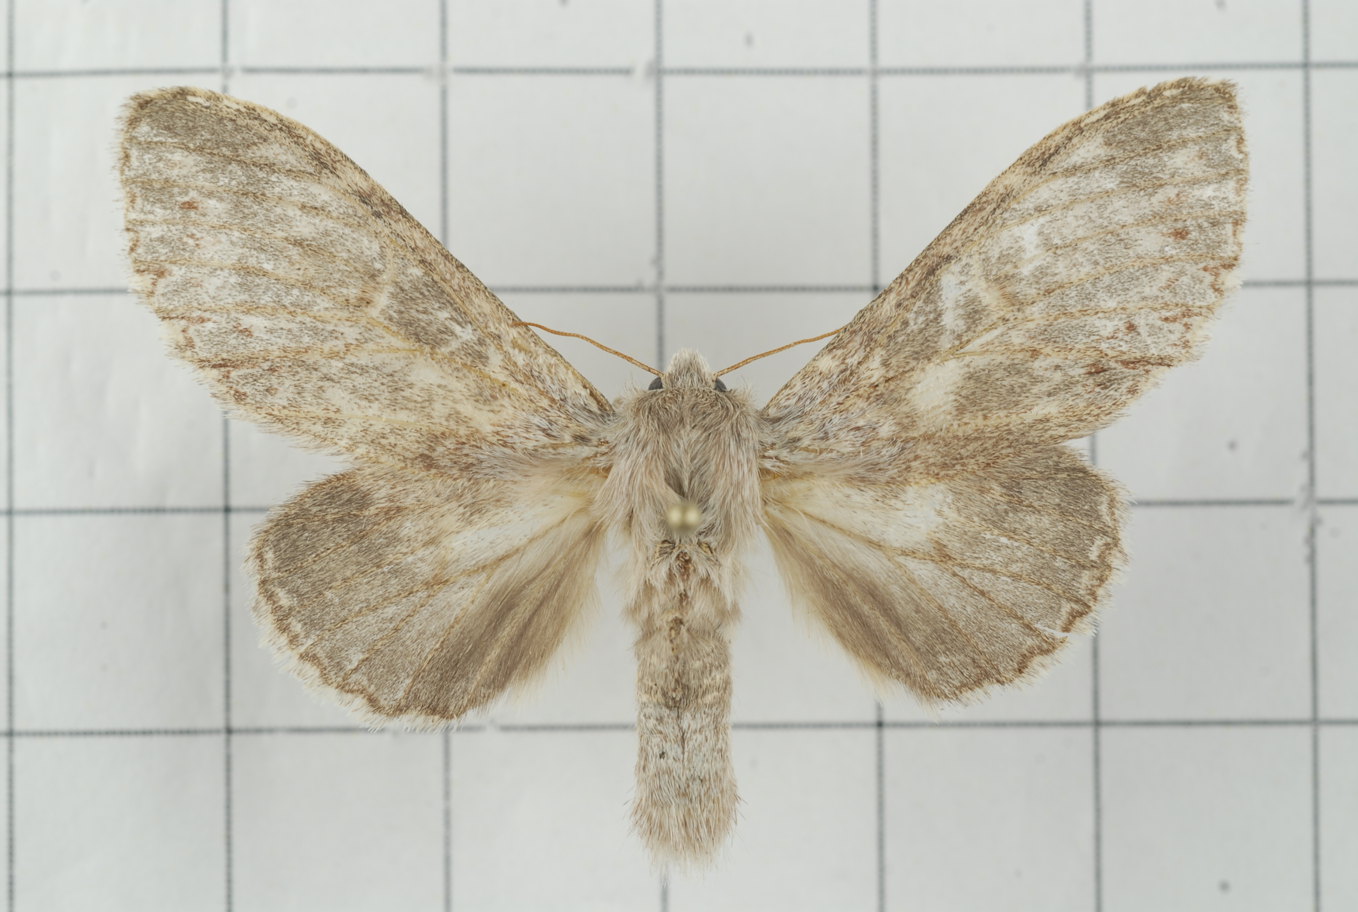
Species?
Stauropus alternus alternus
